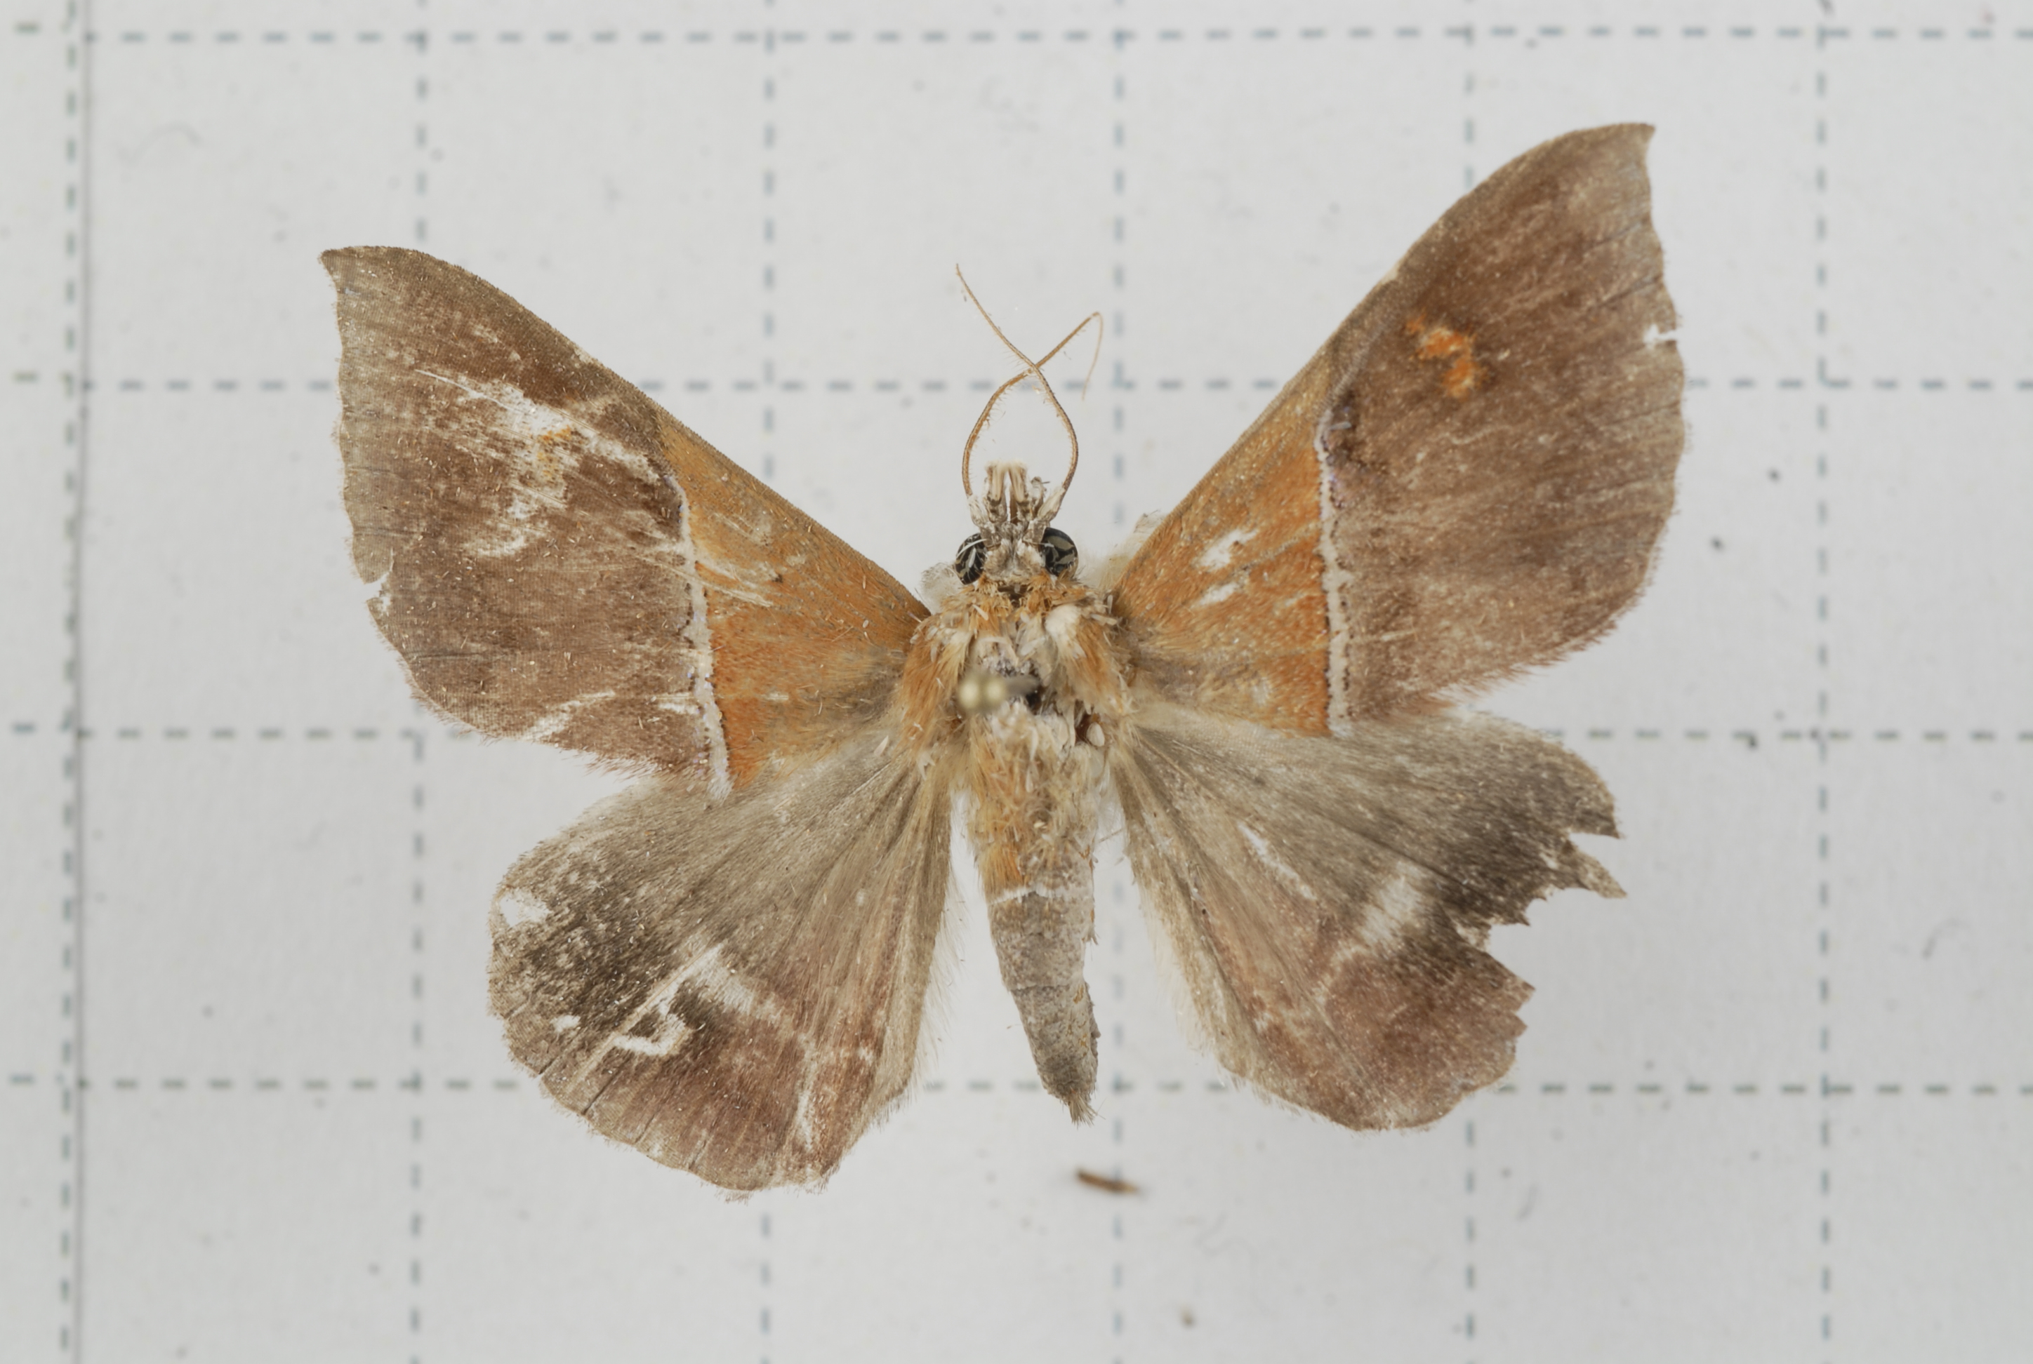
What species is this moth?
Sympis rufibasis
